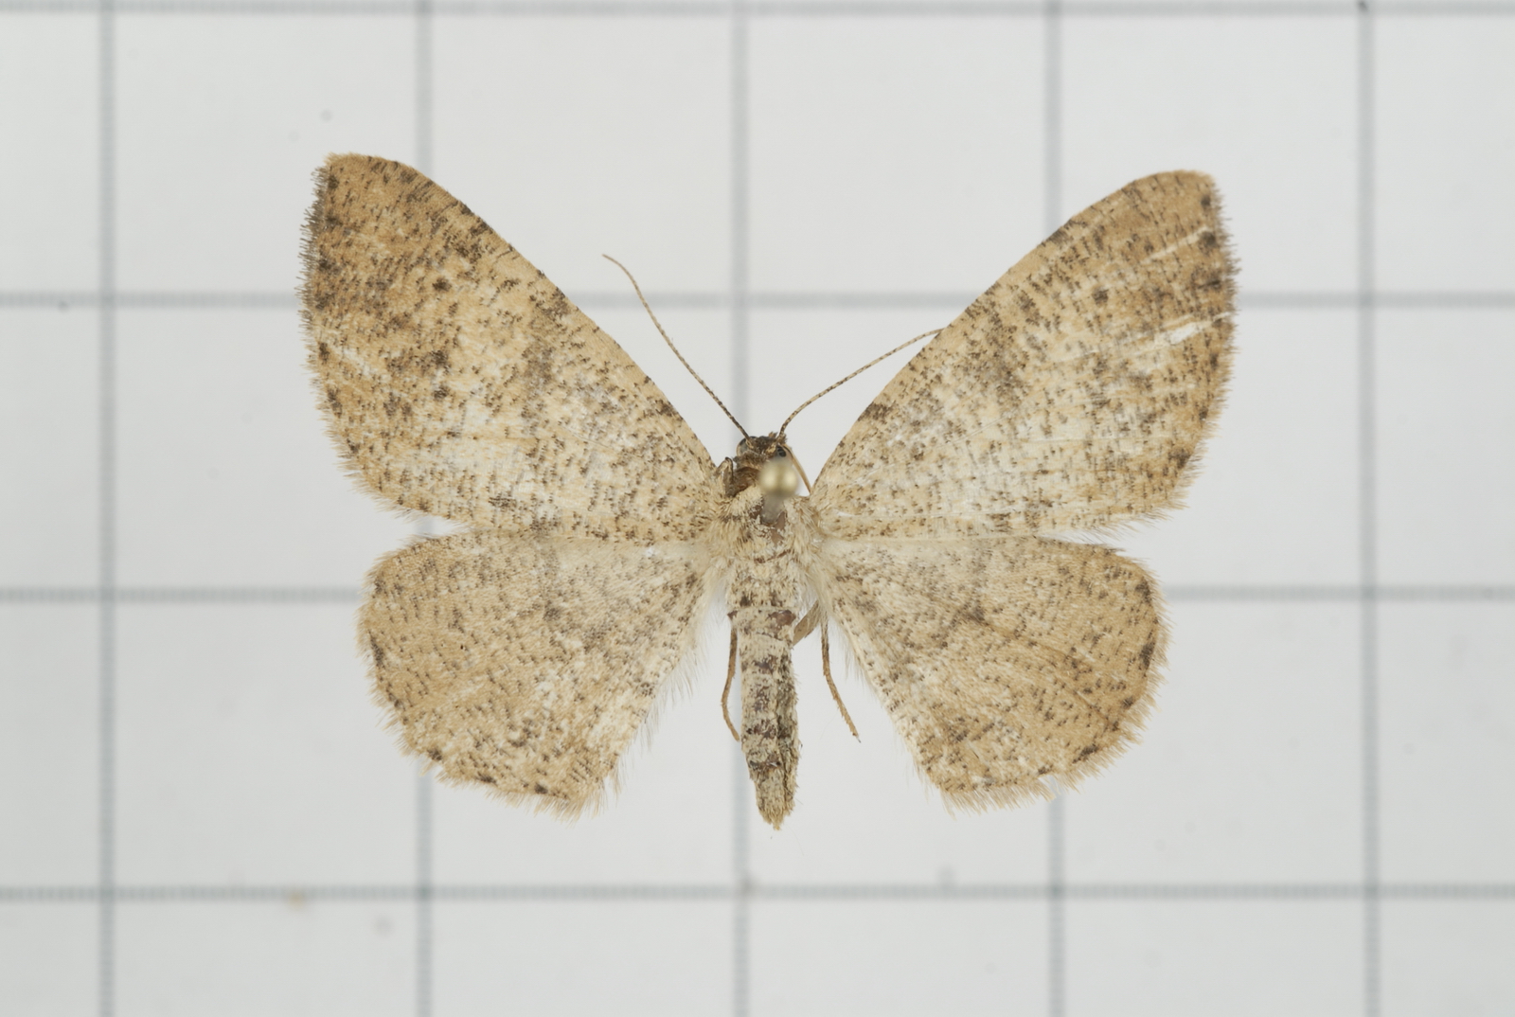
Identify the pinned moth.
Lophobates ochrolaria
